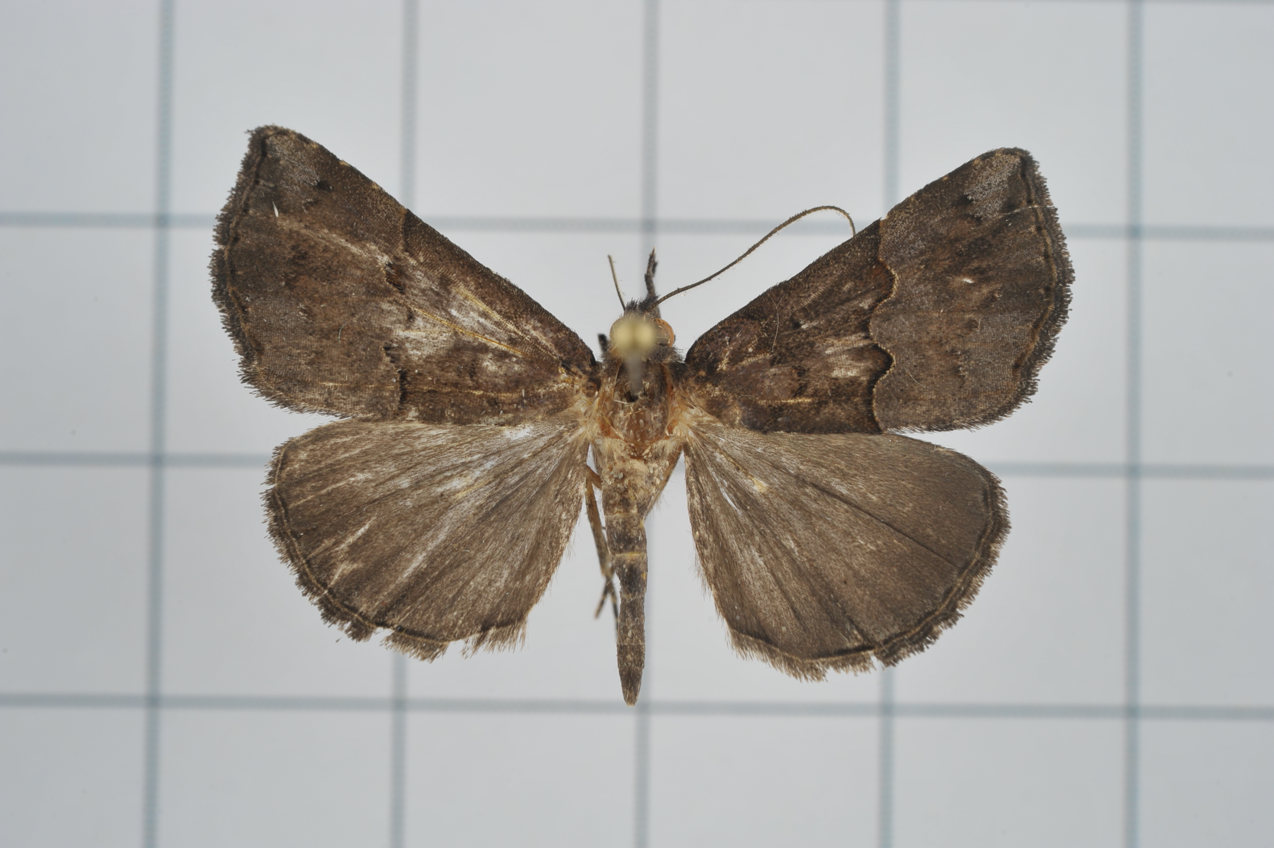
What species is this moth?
Hypena sinuosa
